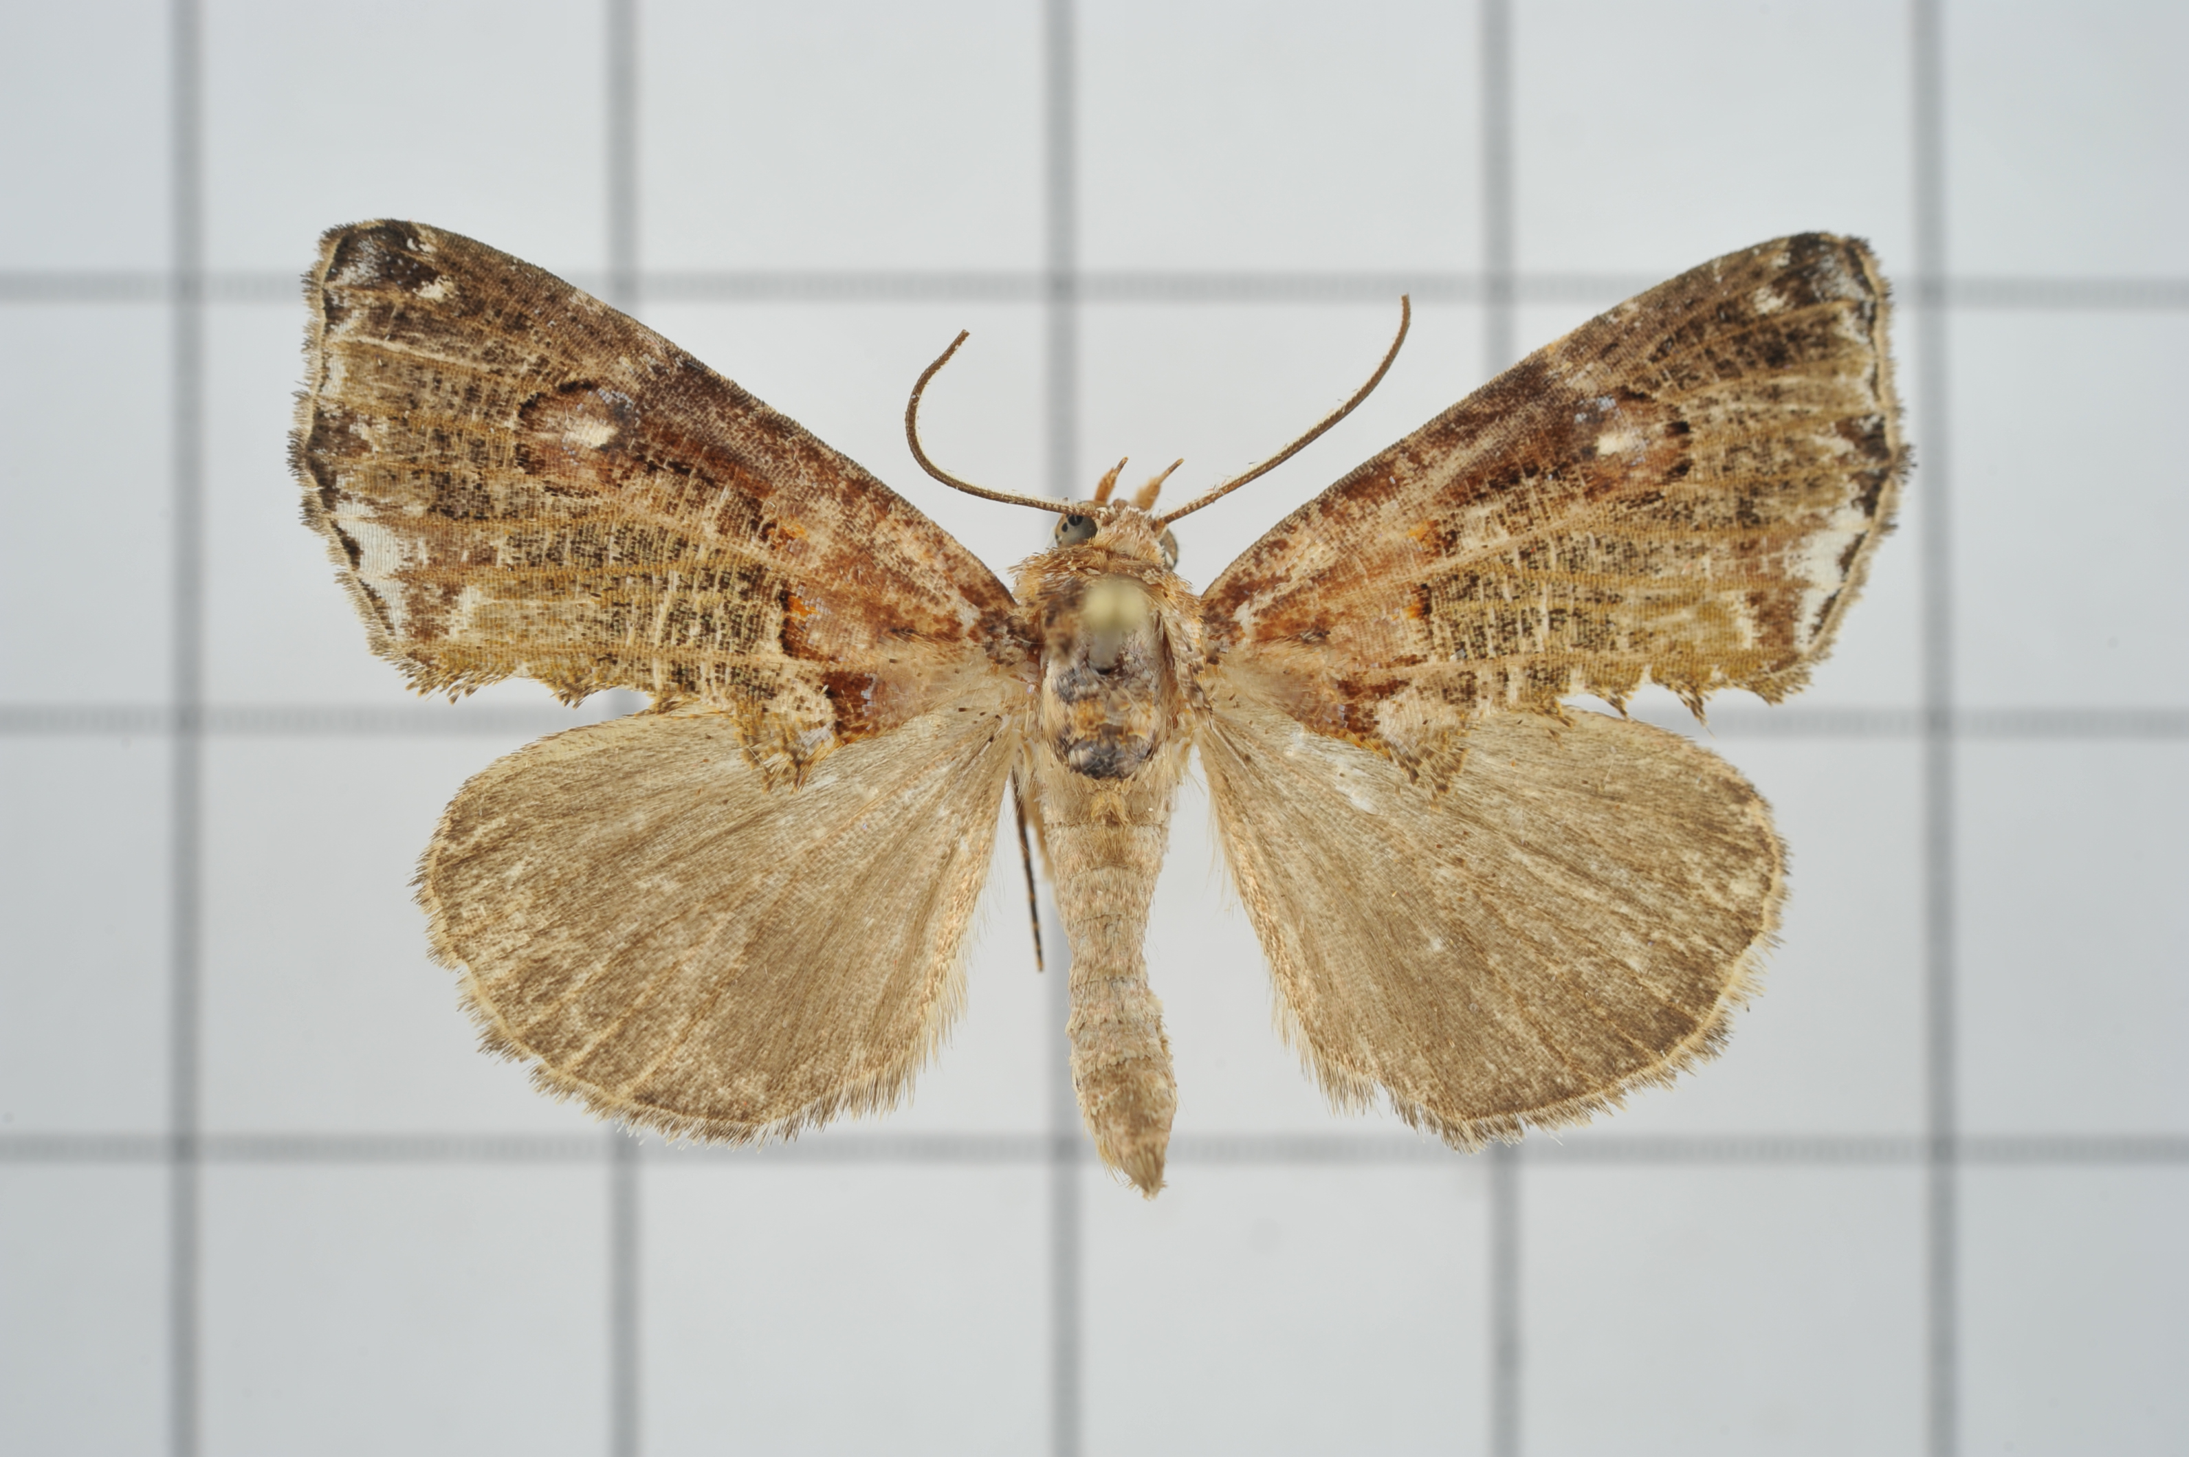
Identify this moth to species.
Pilipectus taiwanus
